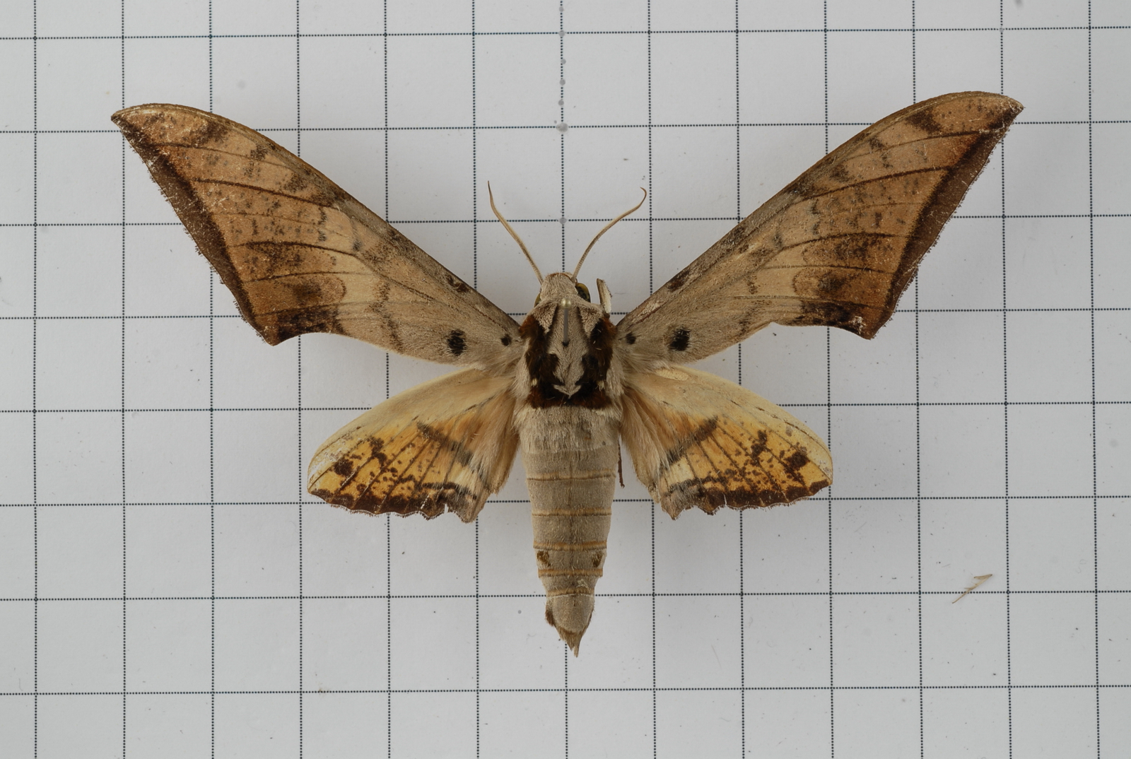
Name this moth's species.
Ambulyx sericeipennis
